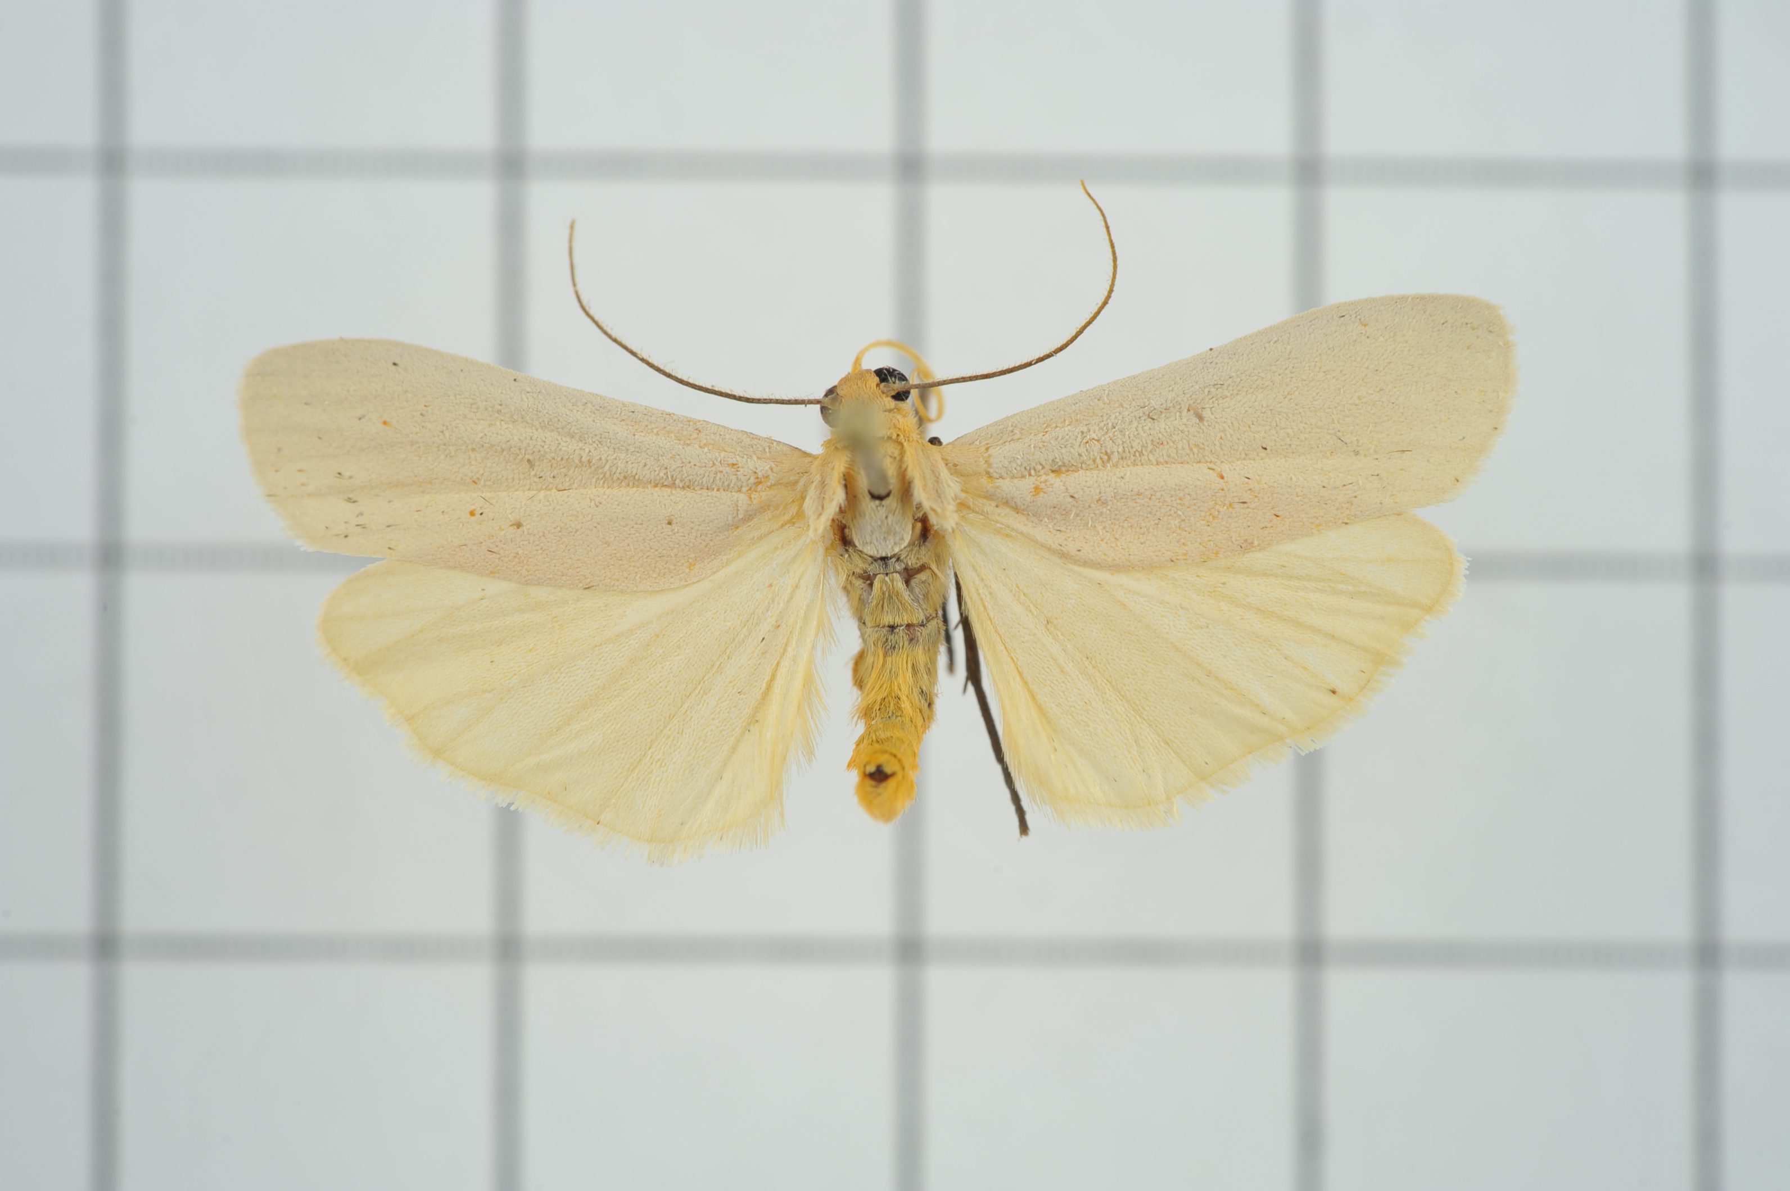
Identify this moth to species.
Eilema ranrunensis
